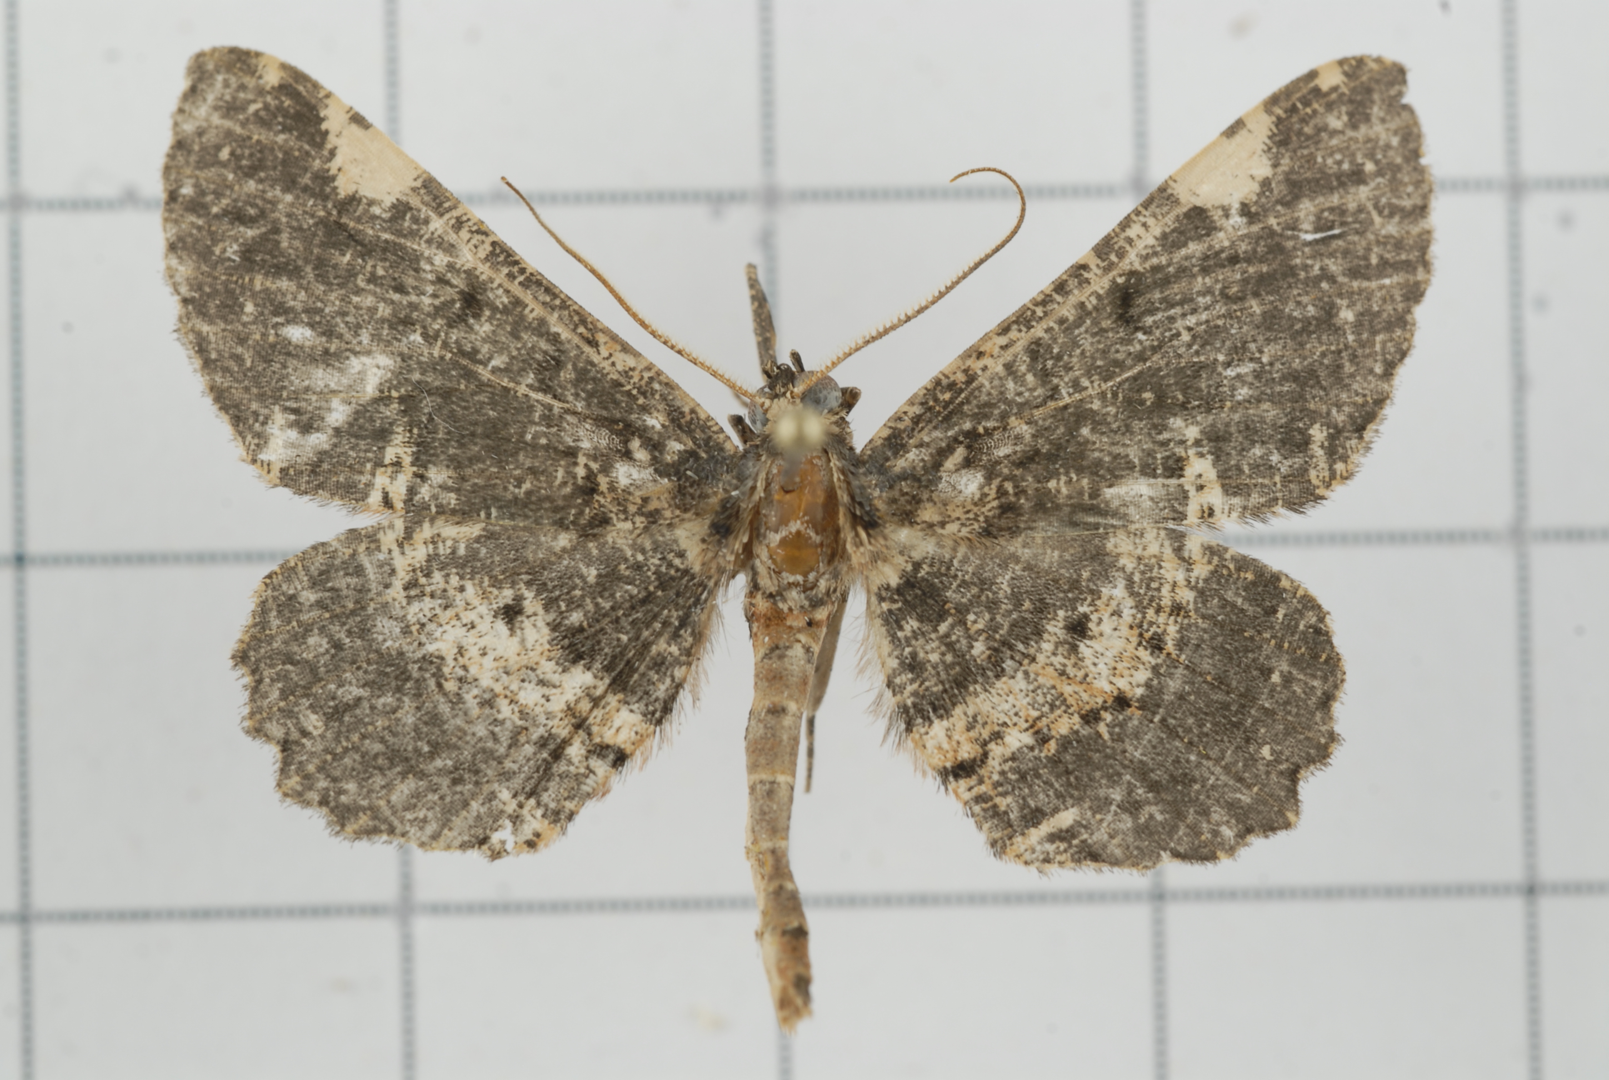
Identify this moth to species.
Abaciscus costimacula
